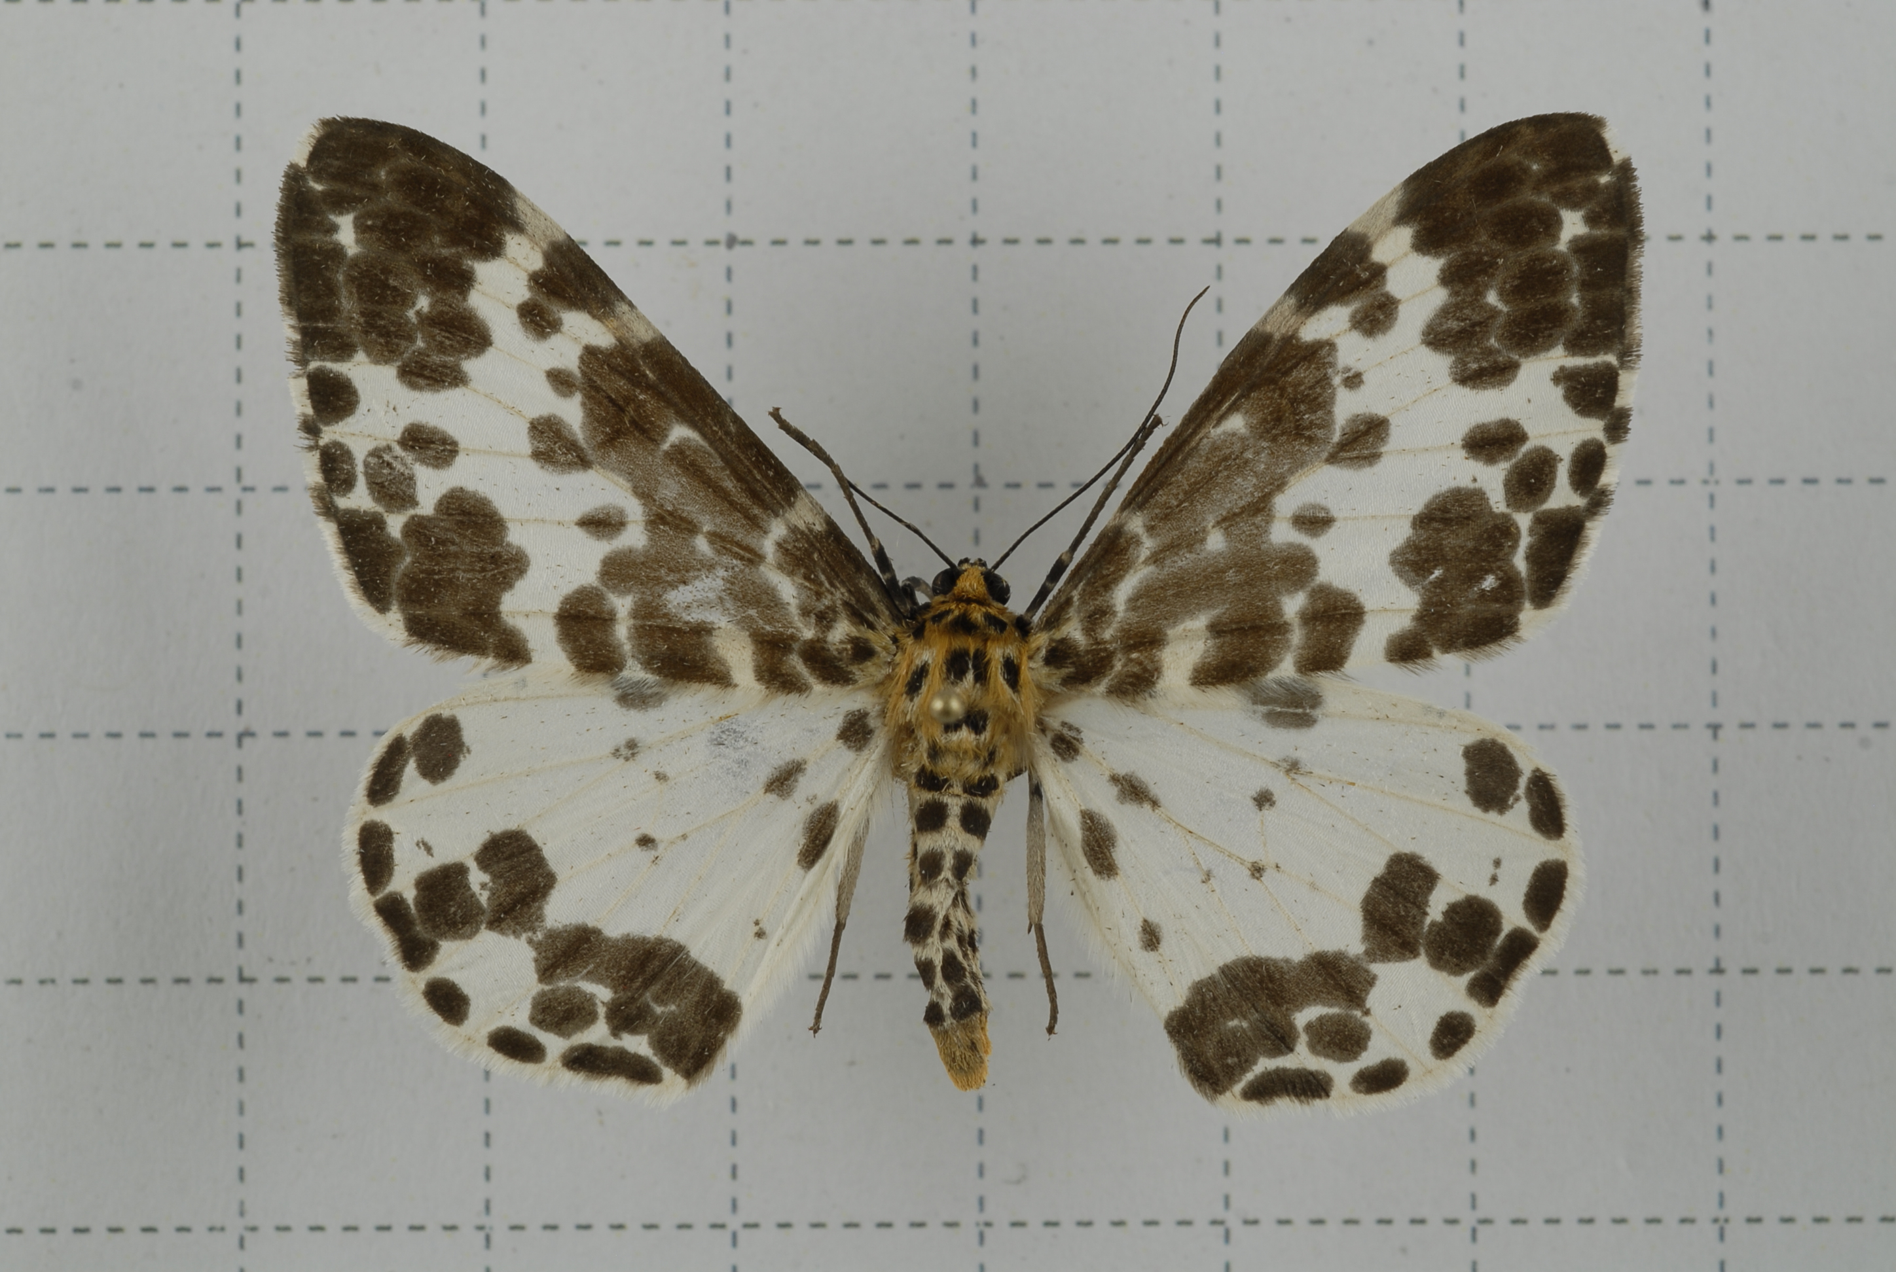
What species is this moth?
Pogonopygia pavida pavida
